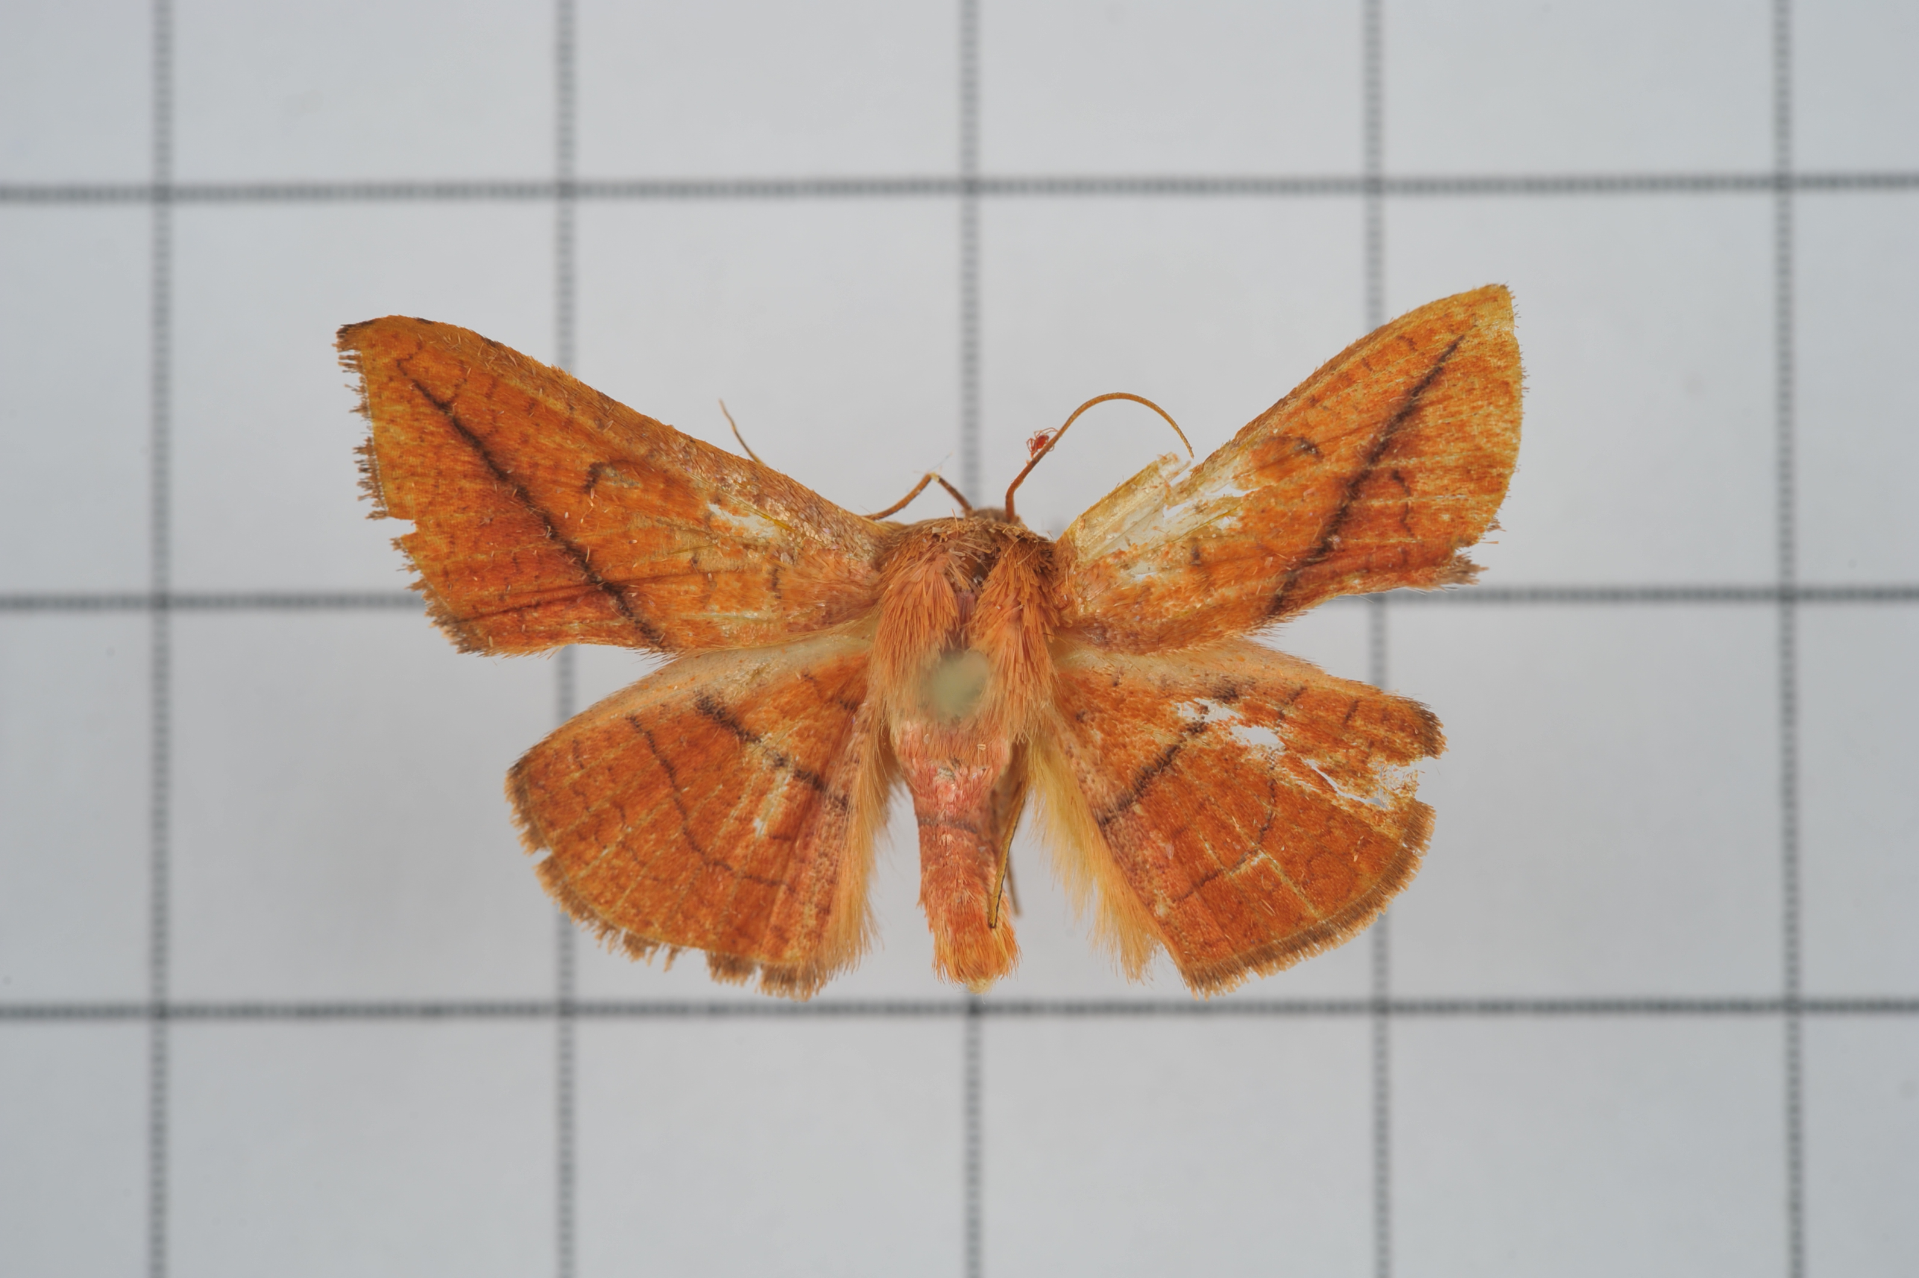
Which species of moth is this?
Sonagara strigipennis
